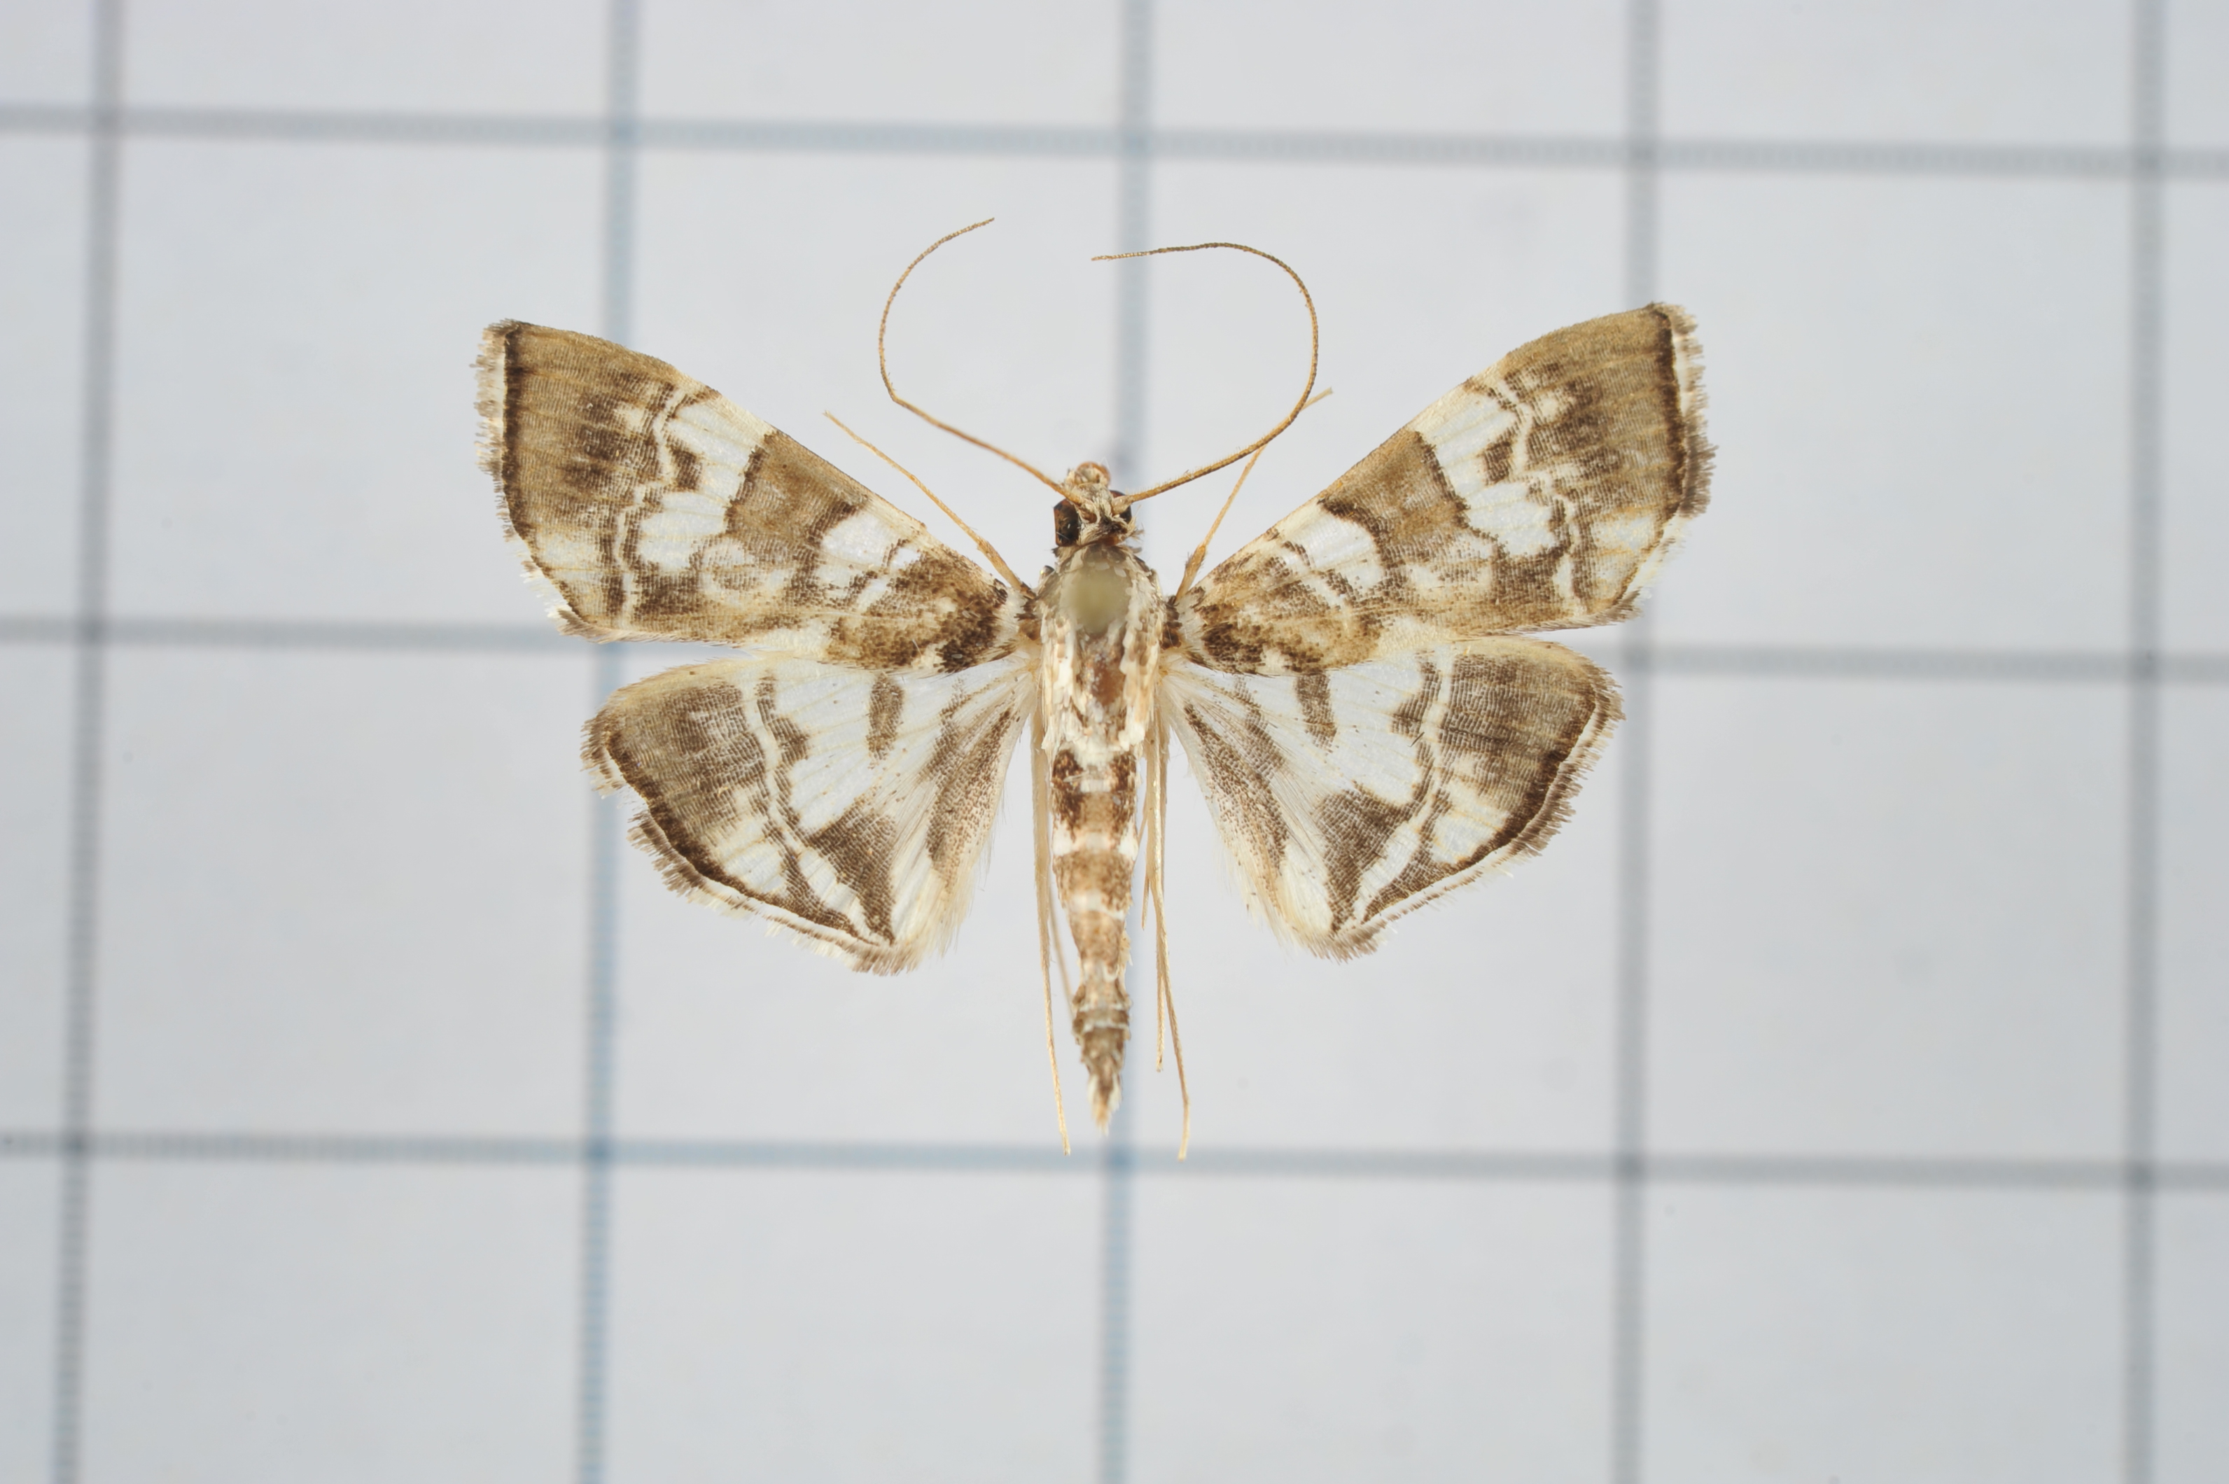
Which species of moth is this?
Chabula acamasalis
